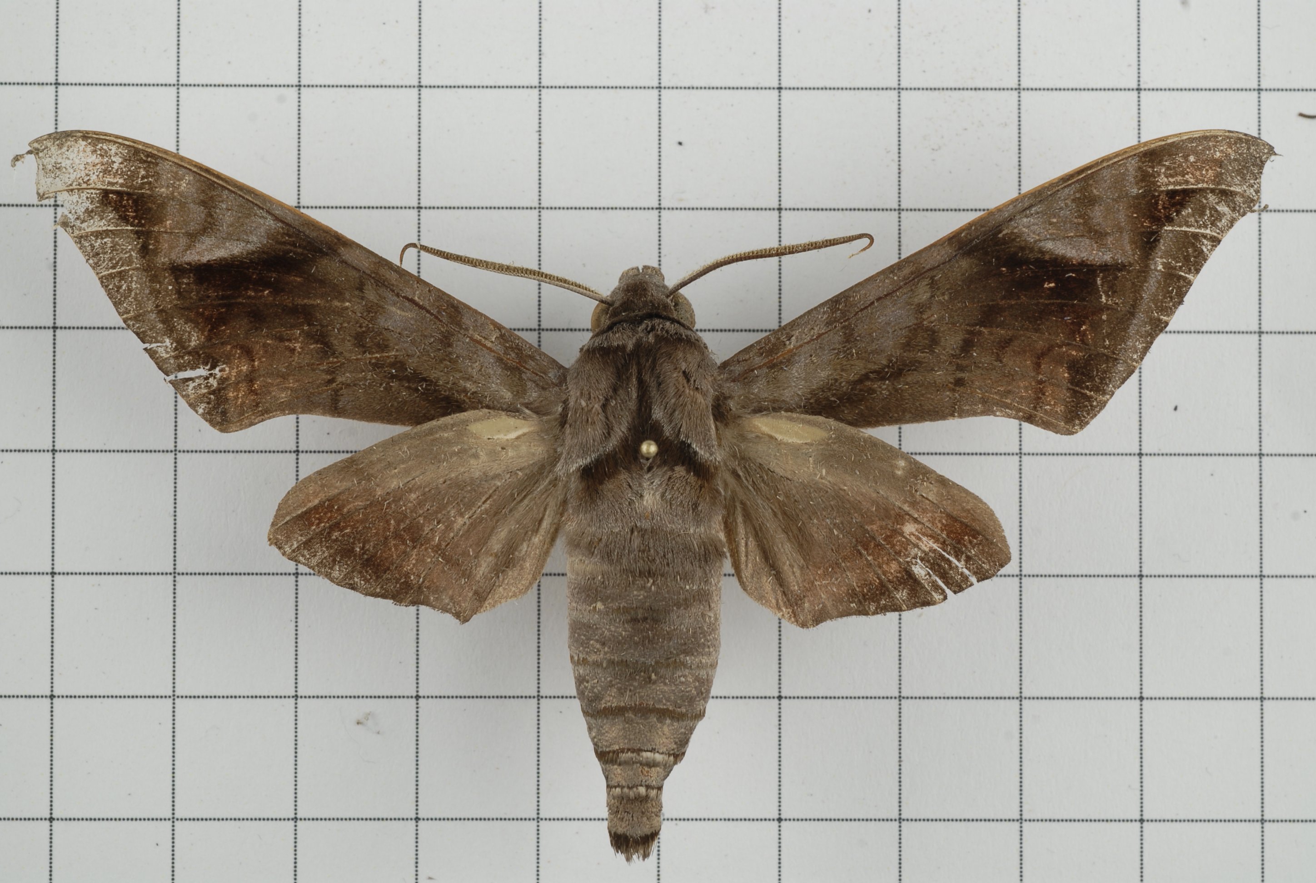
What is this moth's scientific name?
Acosmeryx naga metanaga
